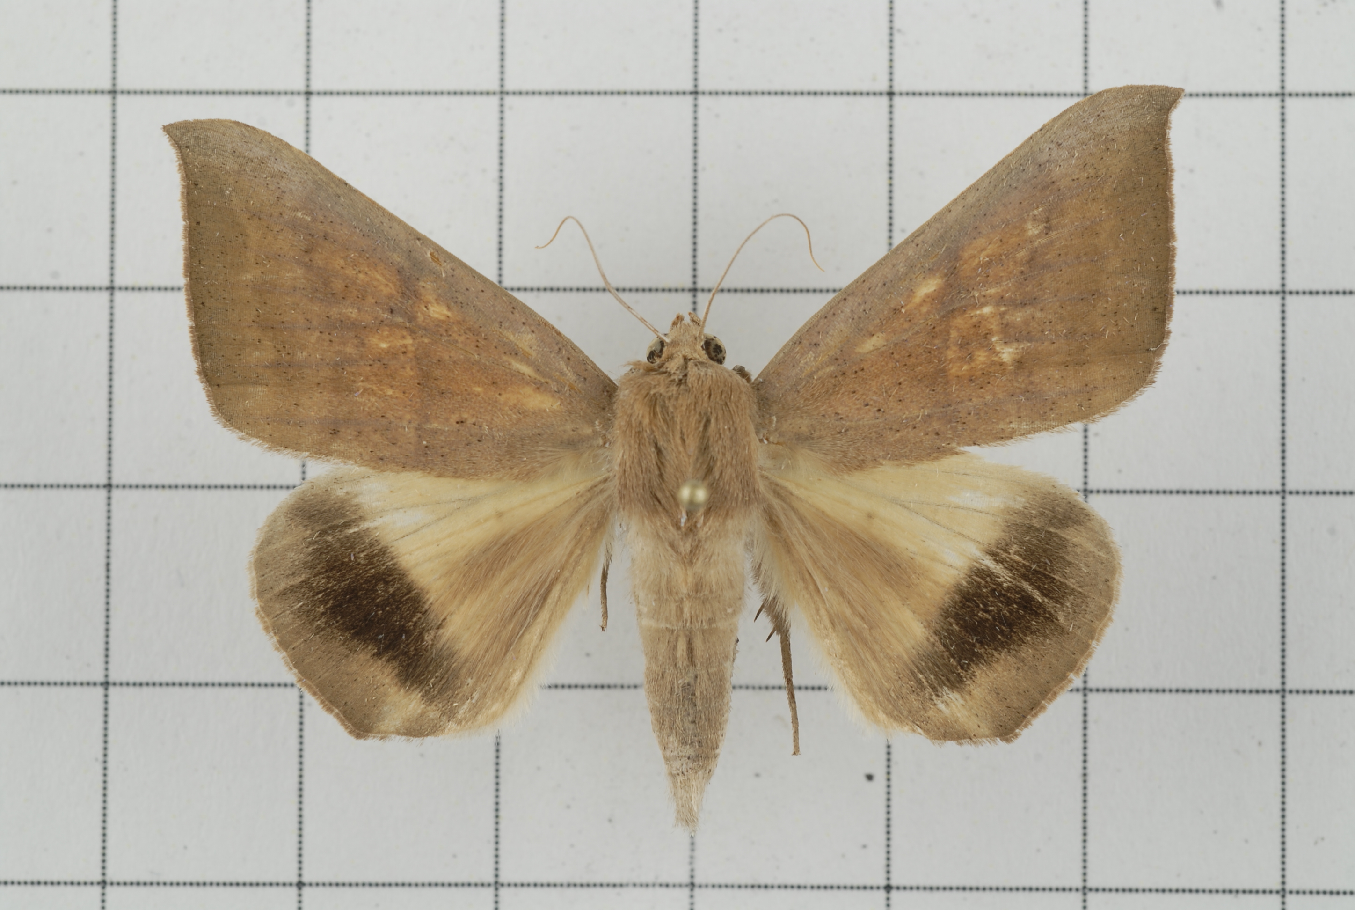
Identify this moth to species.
Ophisma gravata
